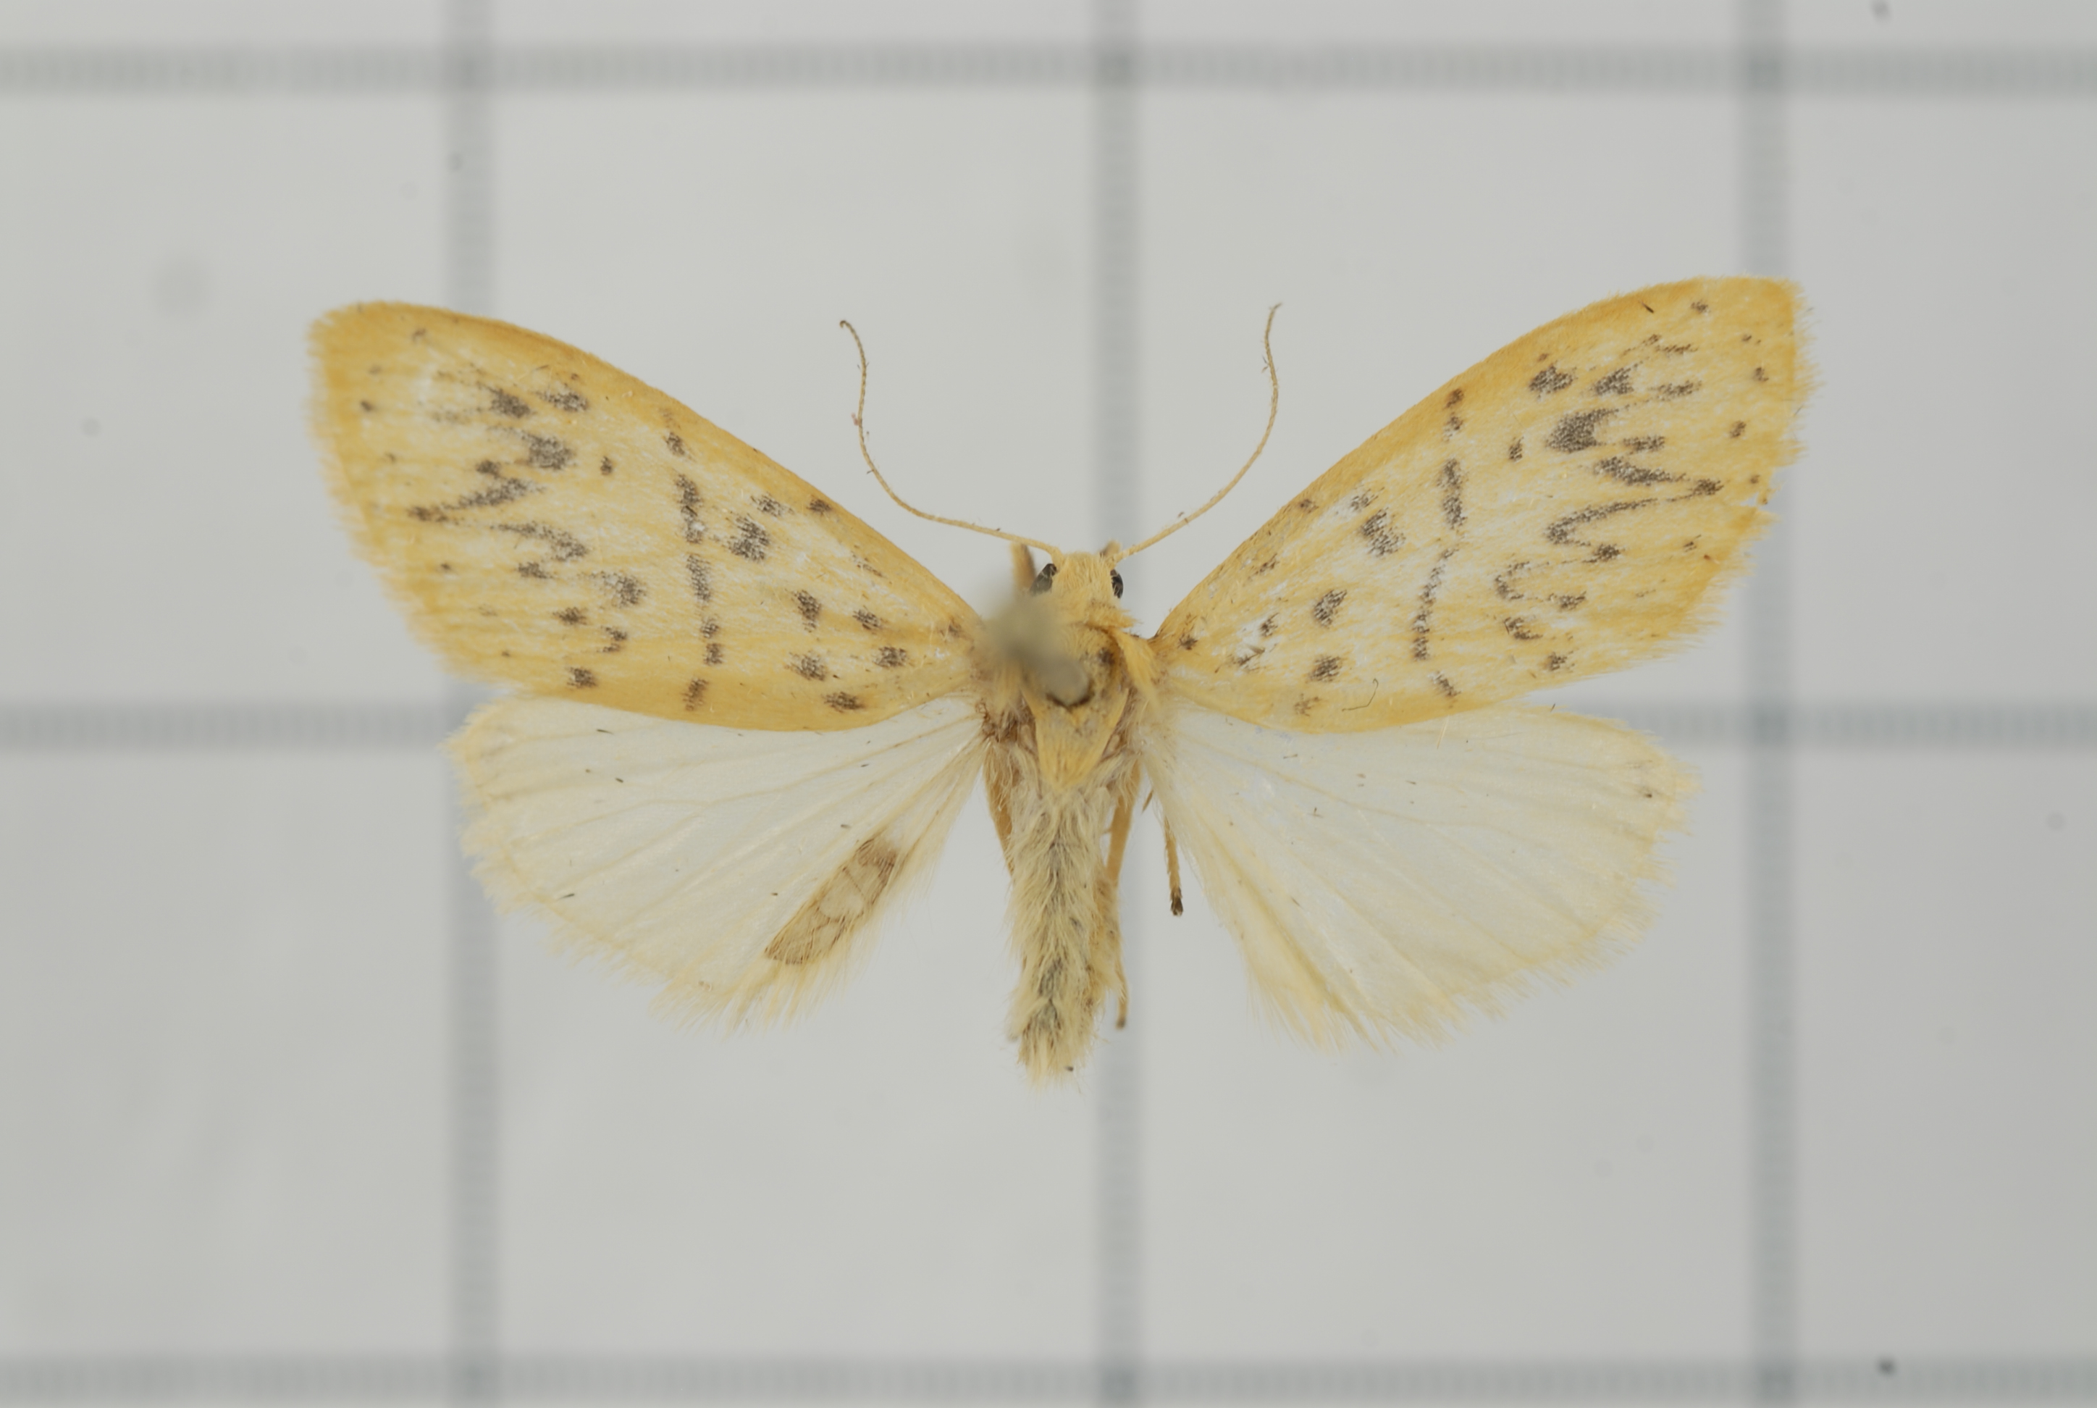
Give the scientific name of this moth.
Huangilene alikangiae alikangiae
